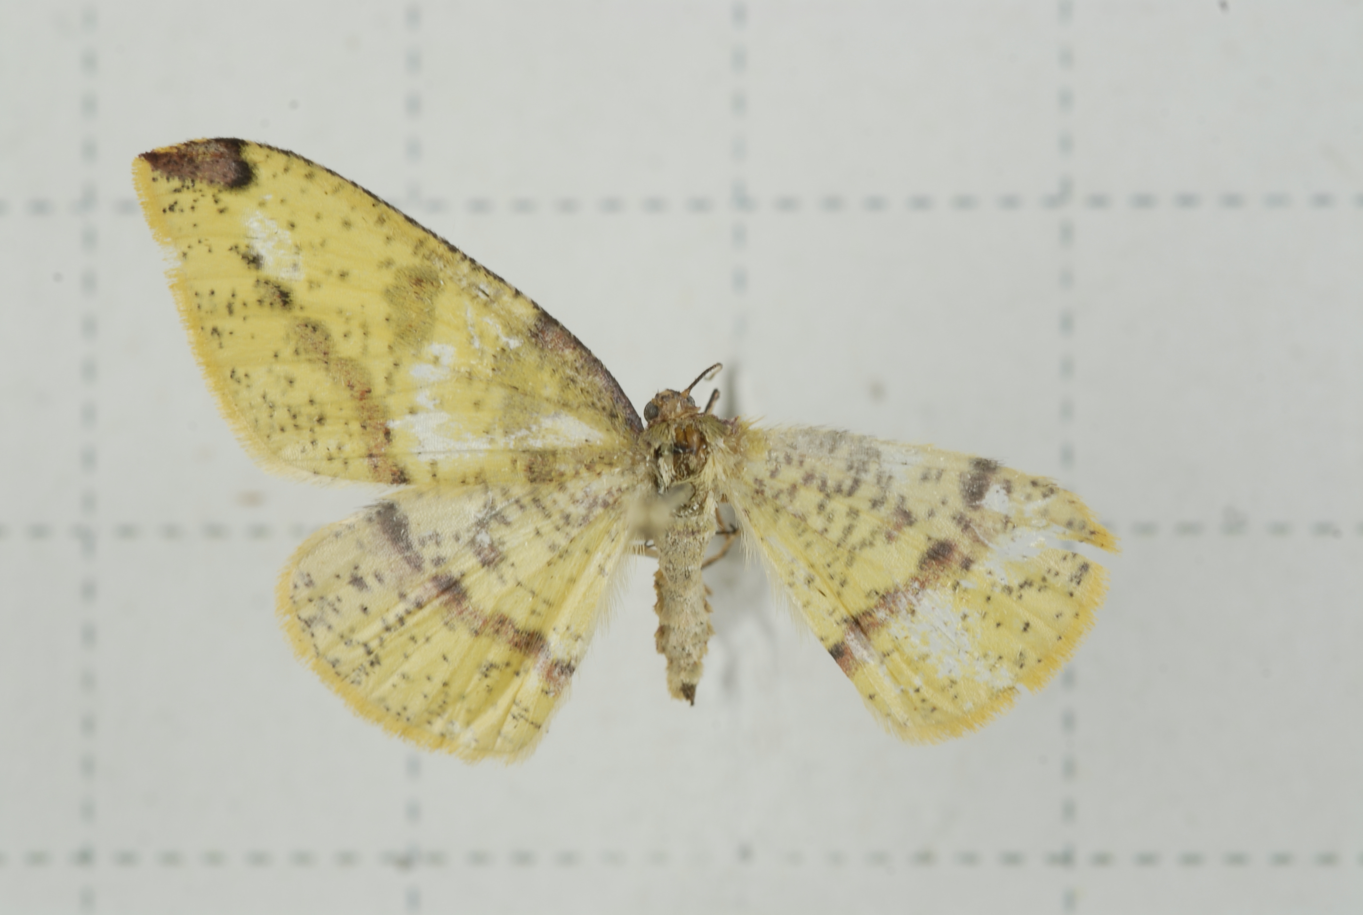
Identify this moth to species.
Heterolocha satoi
